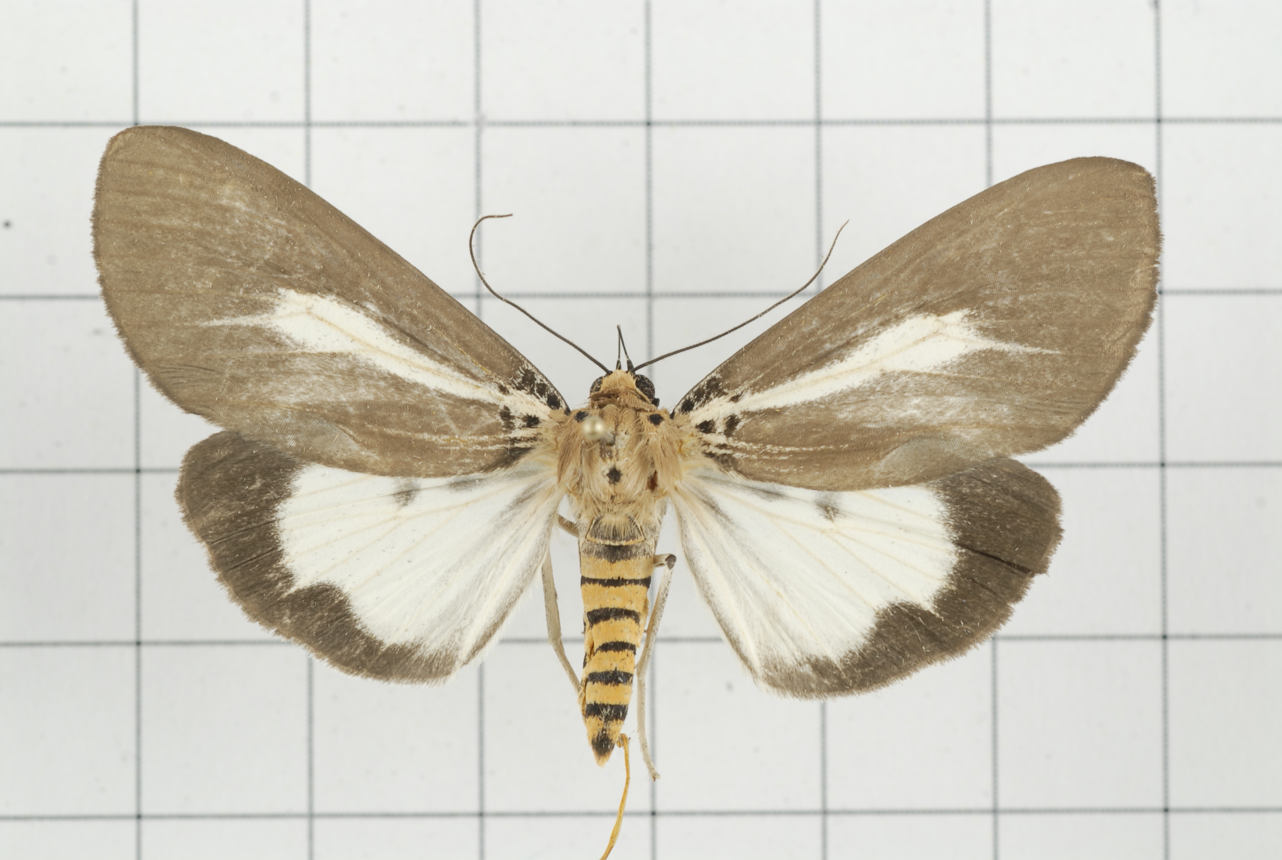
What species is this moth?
Asota heliconia zebrina
